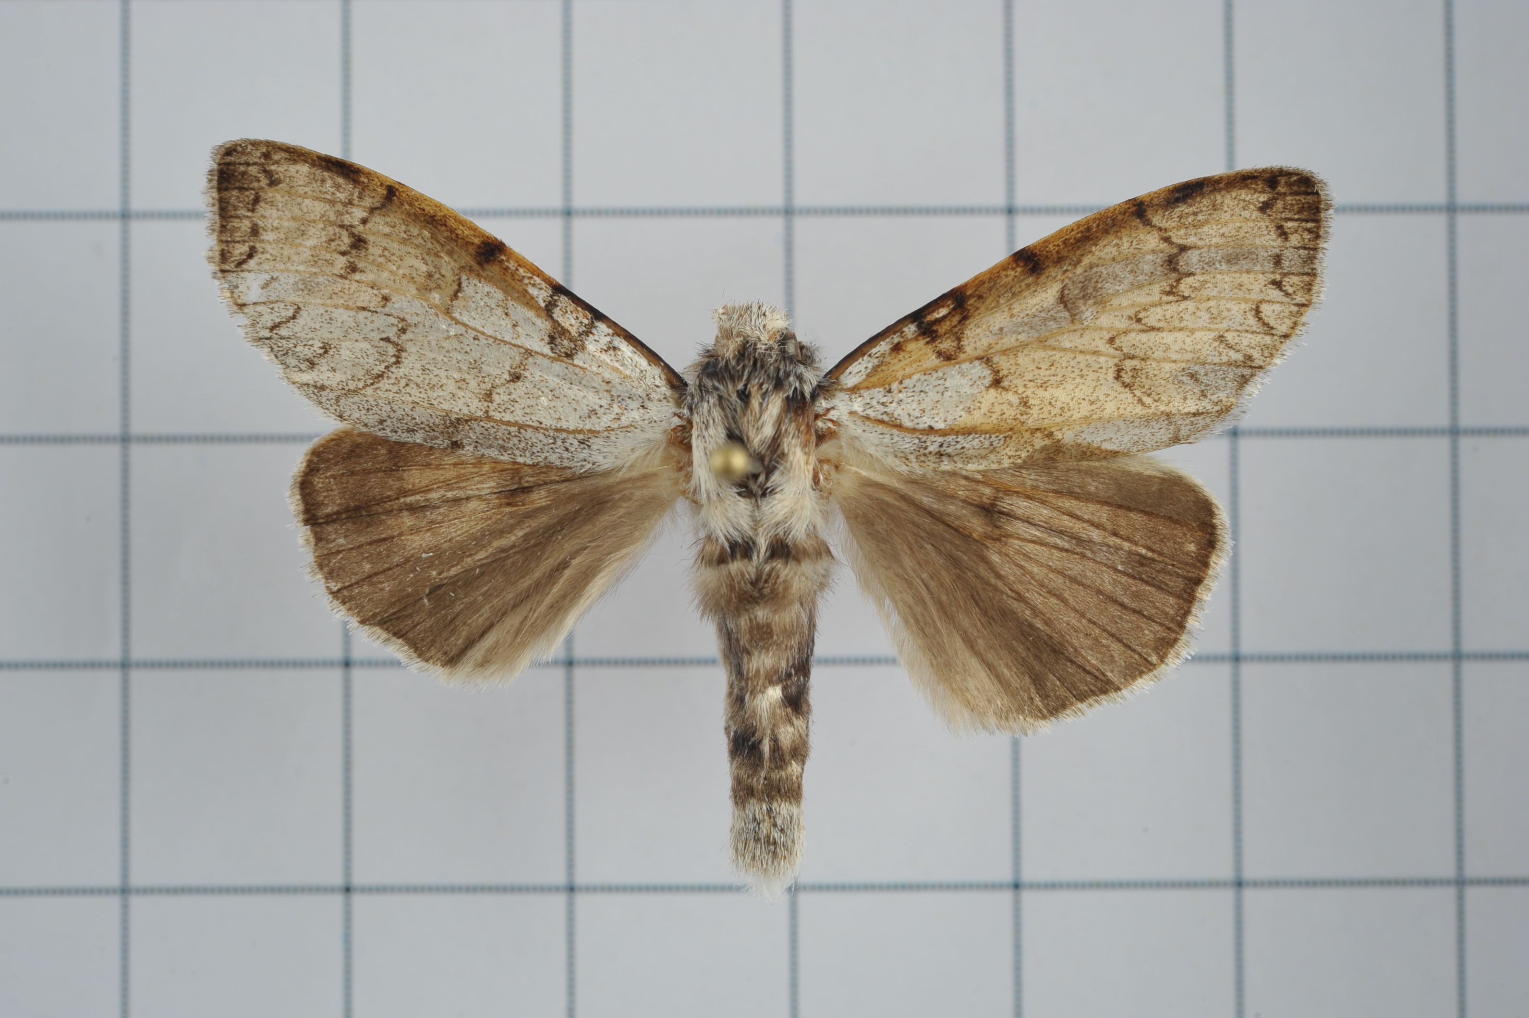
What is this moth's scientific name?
Calliteara postfusca
